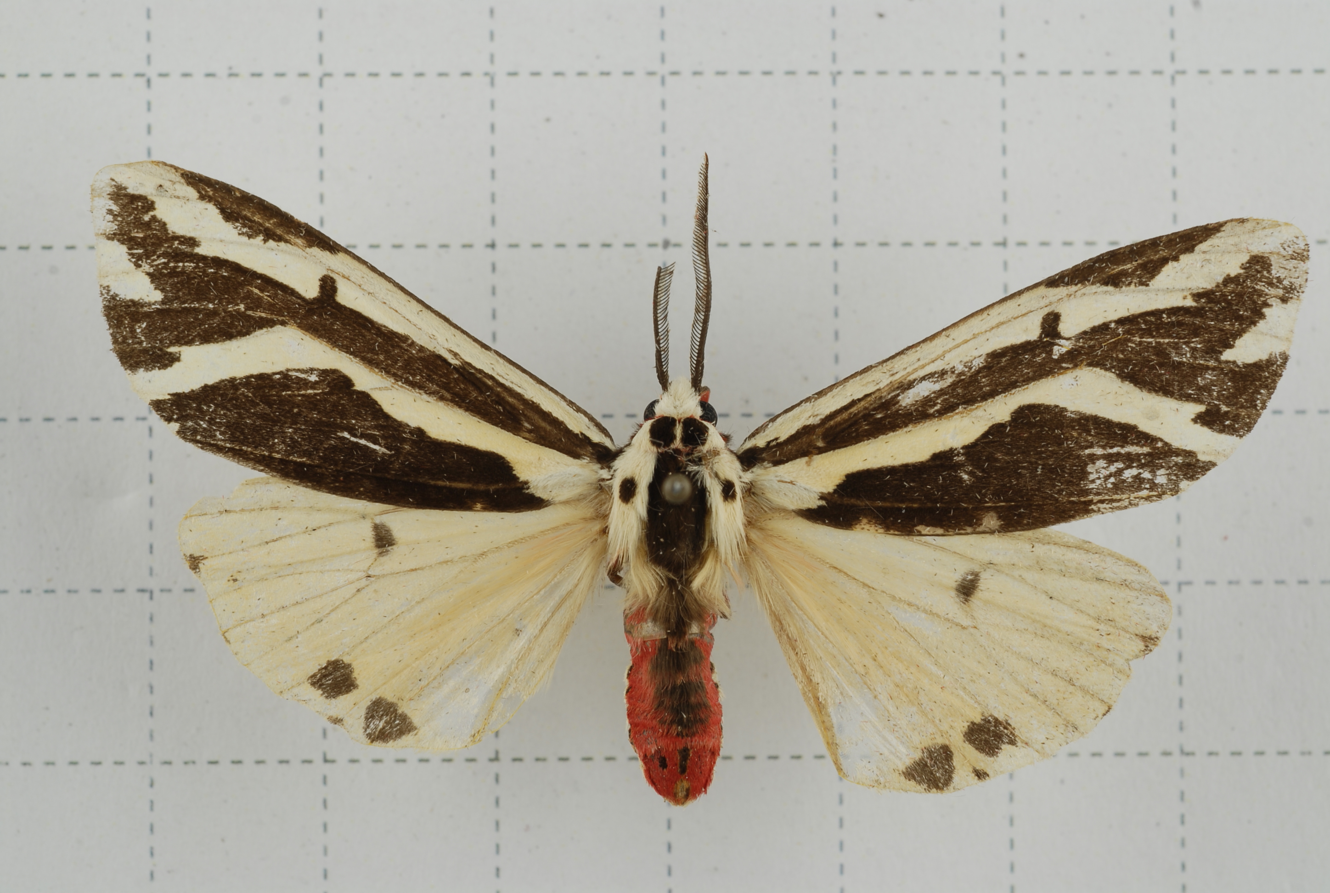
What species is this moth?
Paraspilarctia magna
